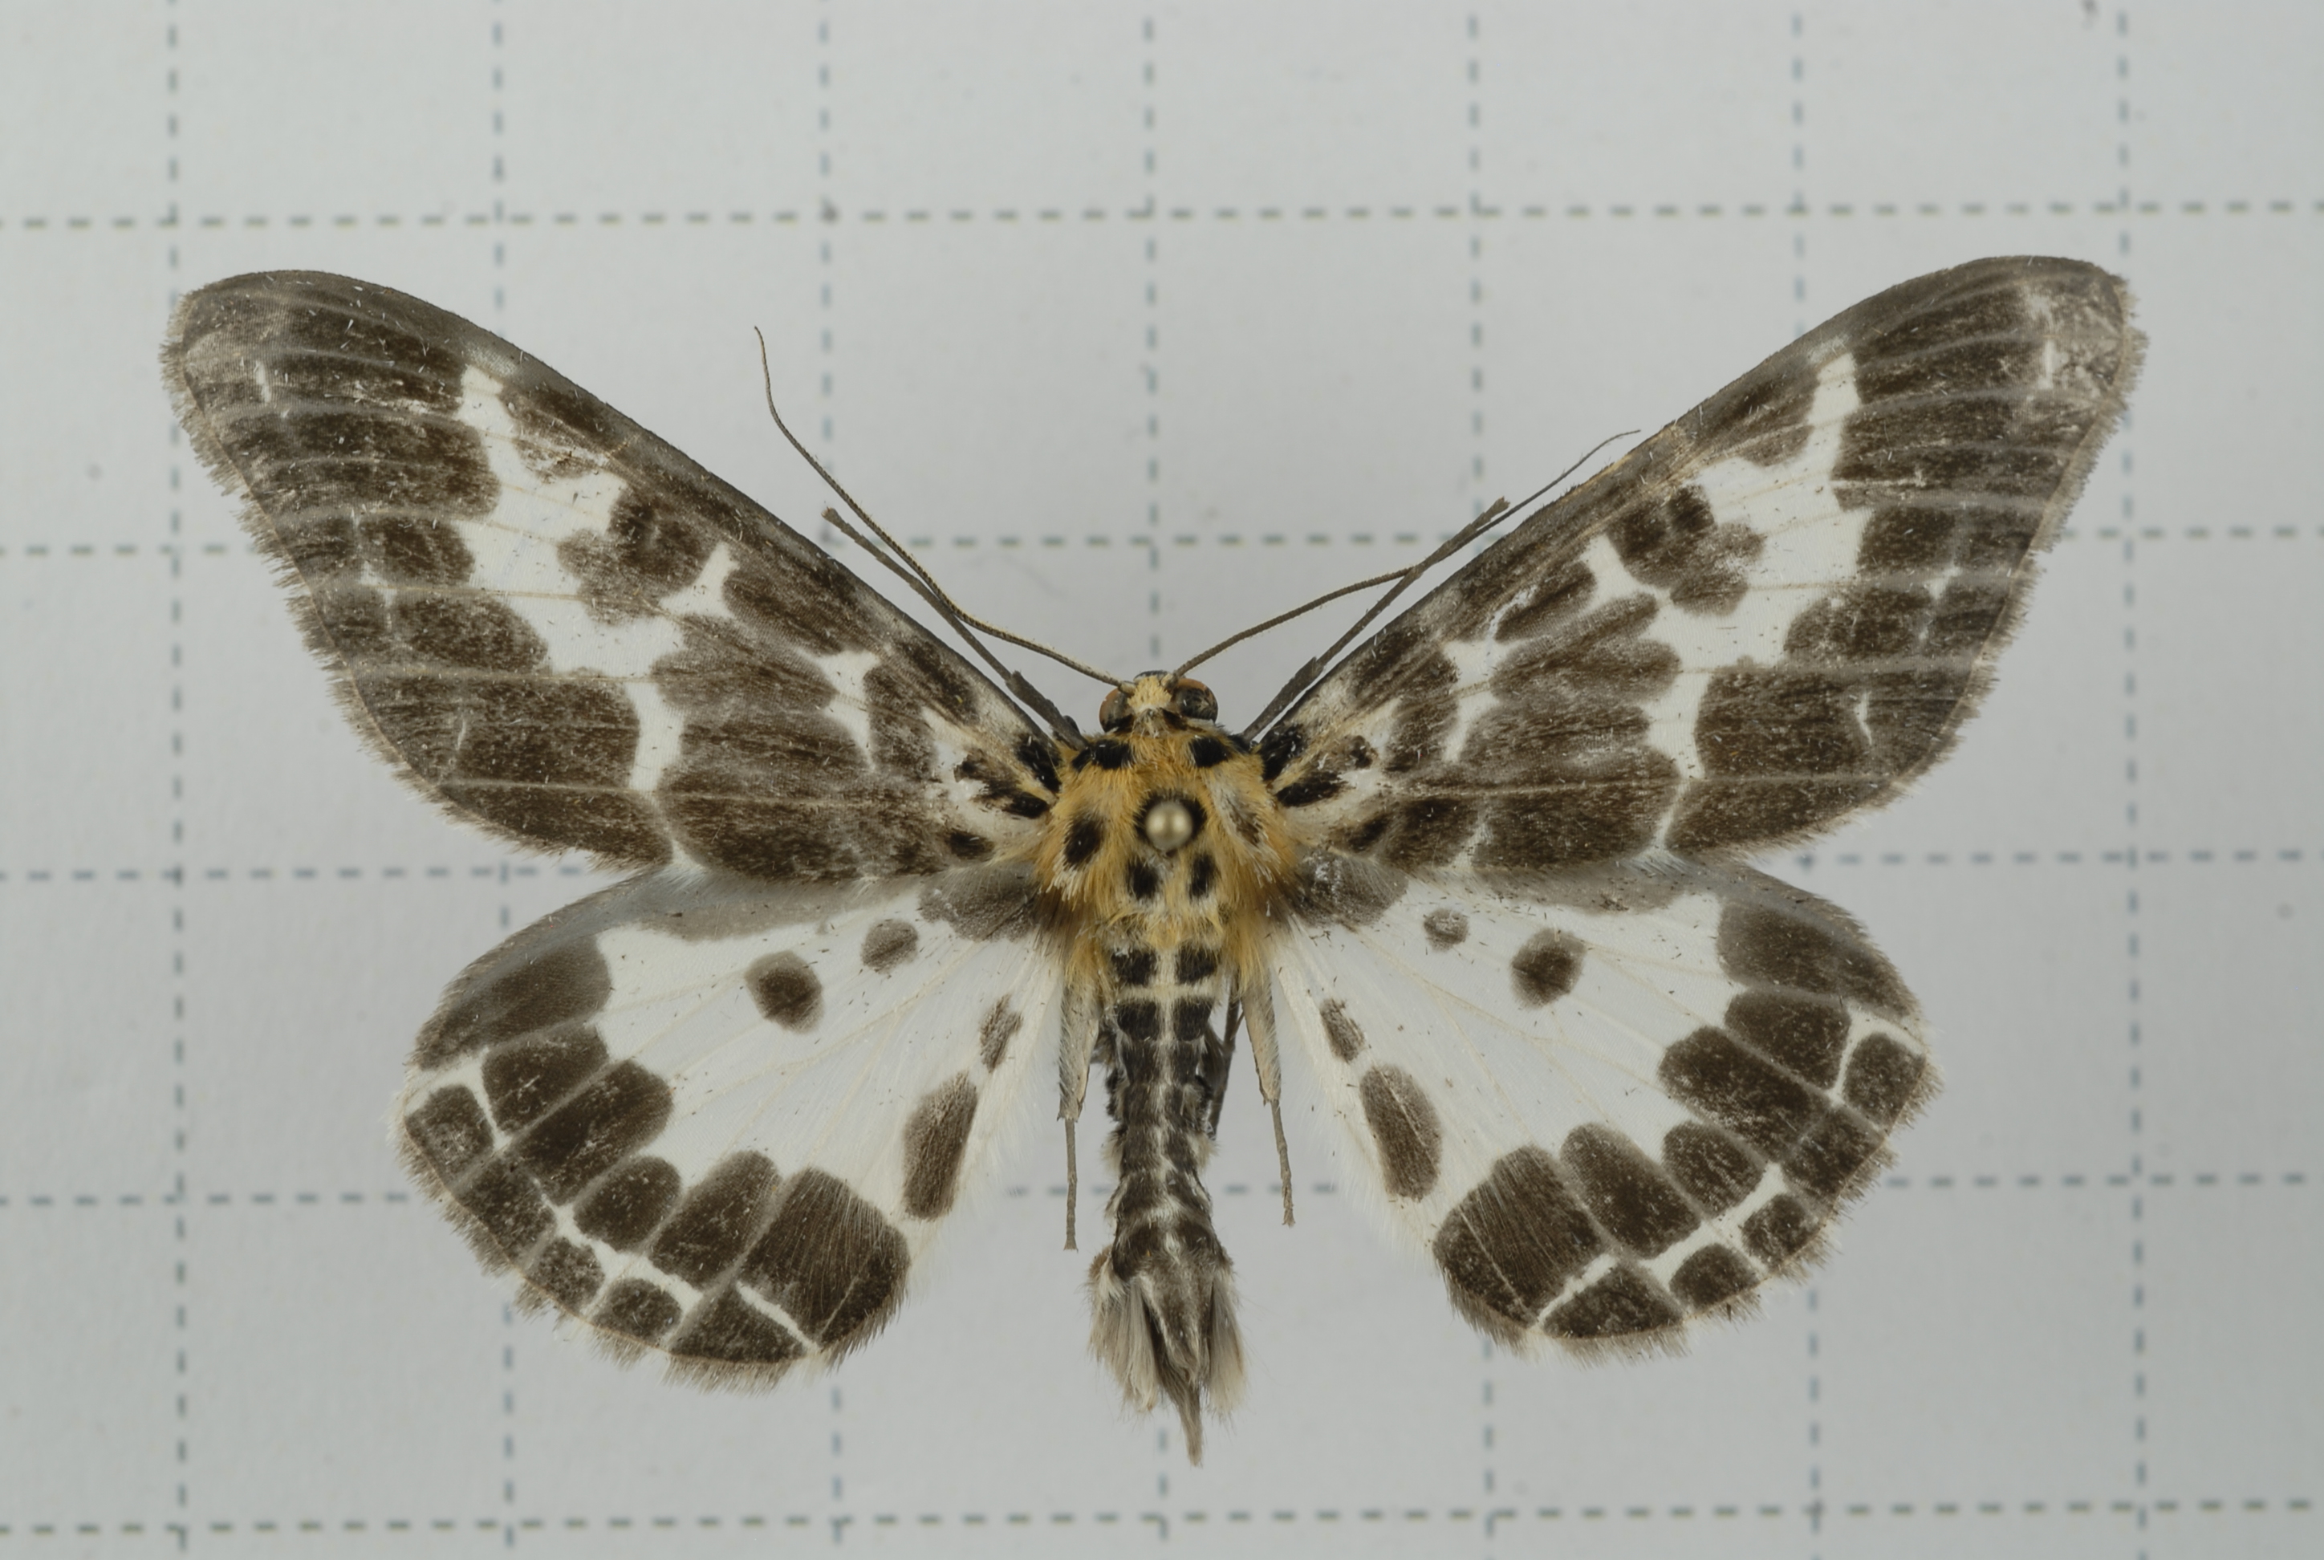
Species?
Pogonopygia nigralbata nigralbata
